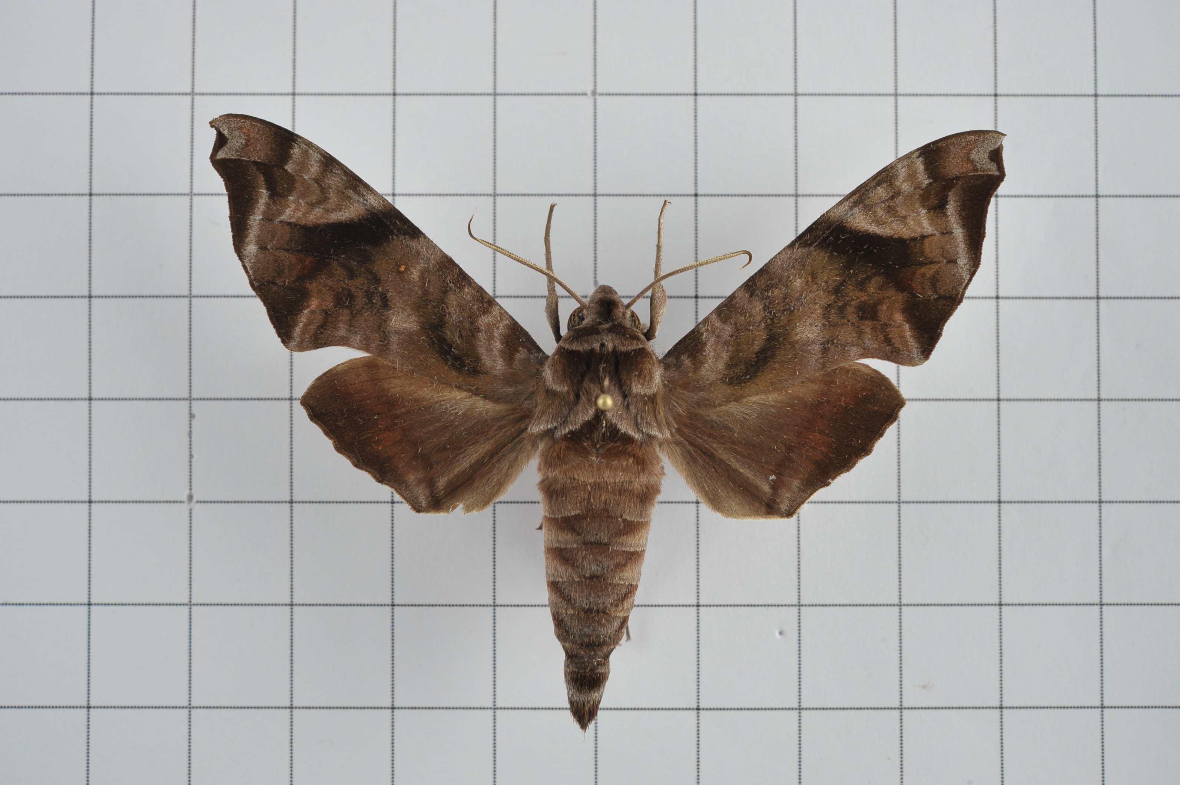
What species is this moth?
Acosmeryx castanea
